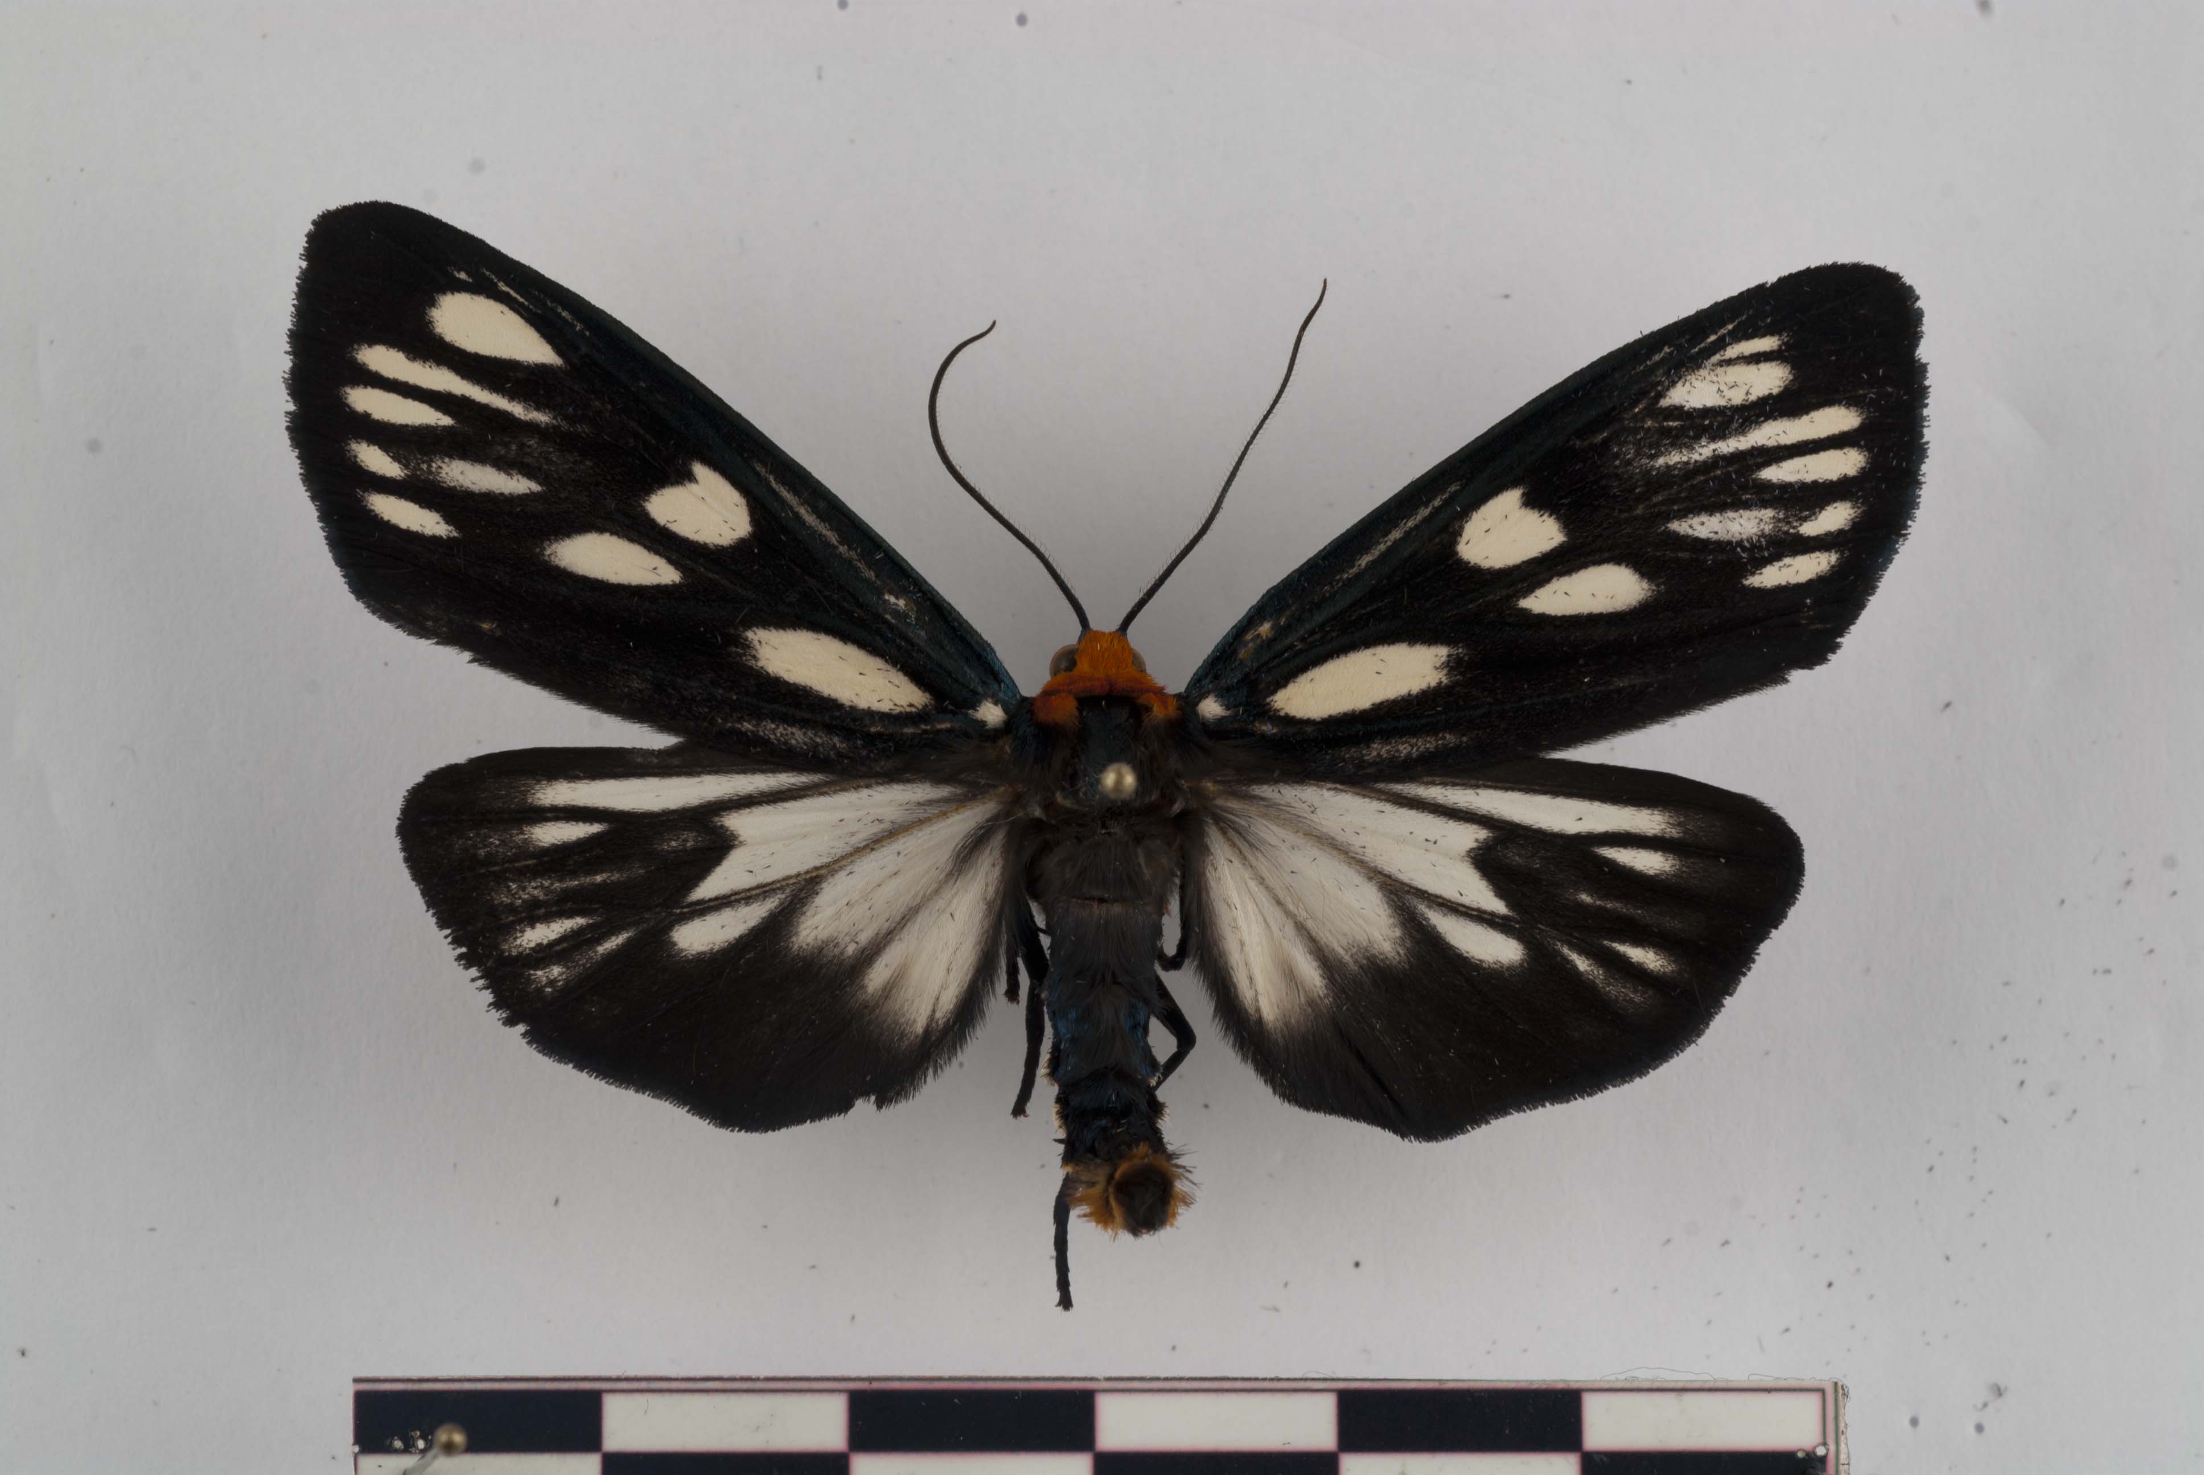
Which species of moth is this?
Macrobrochis gigas
